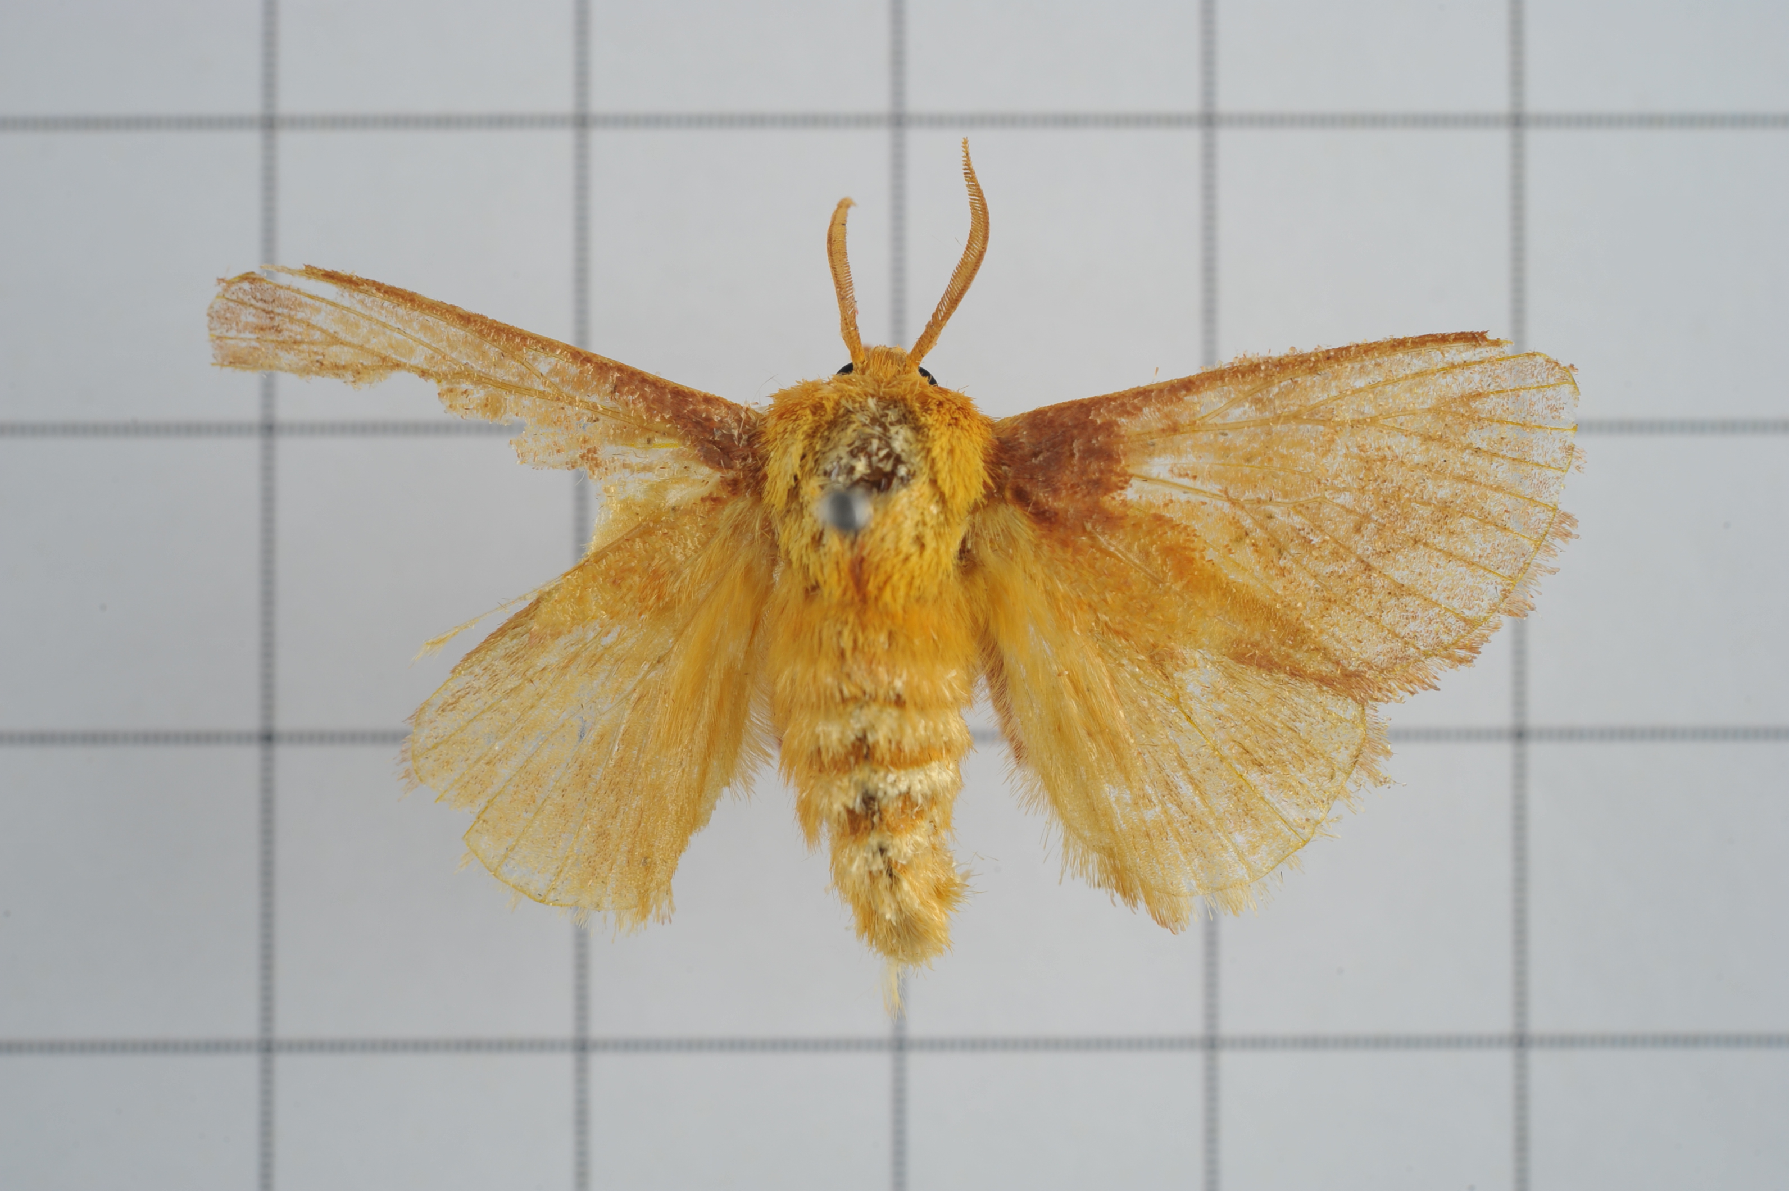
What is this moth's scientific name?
Narosoideus flavidorsalis
